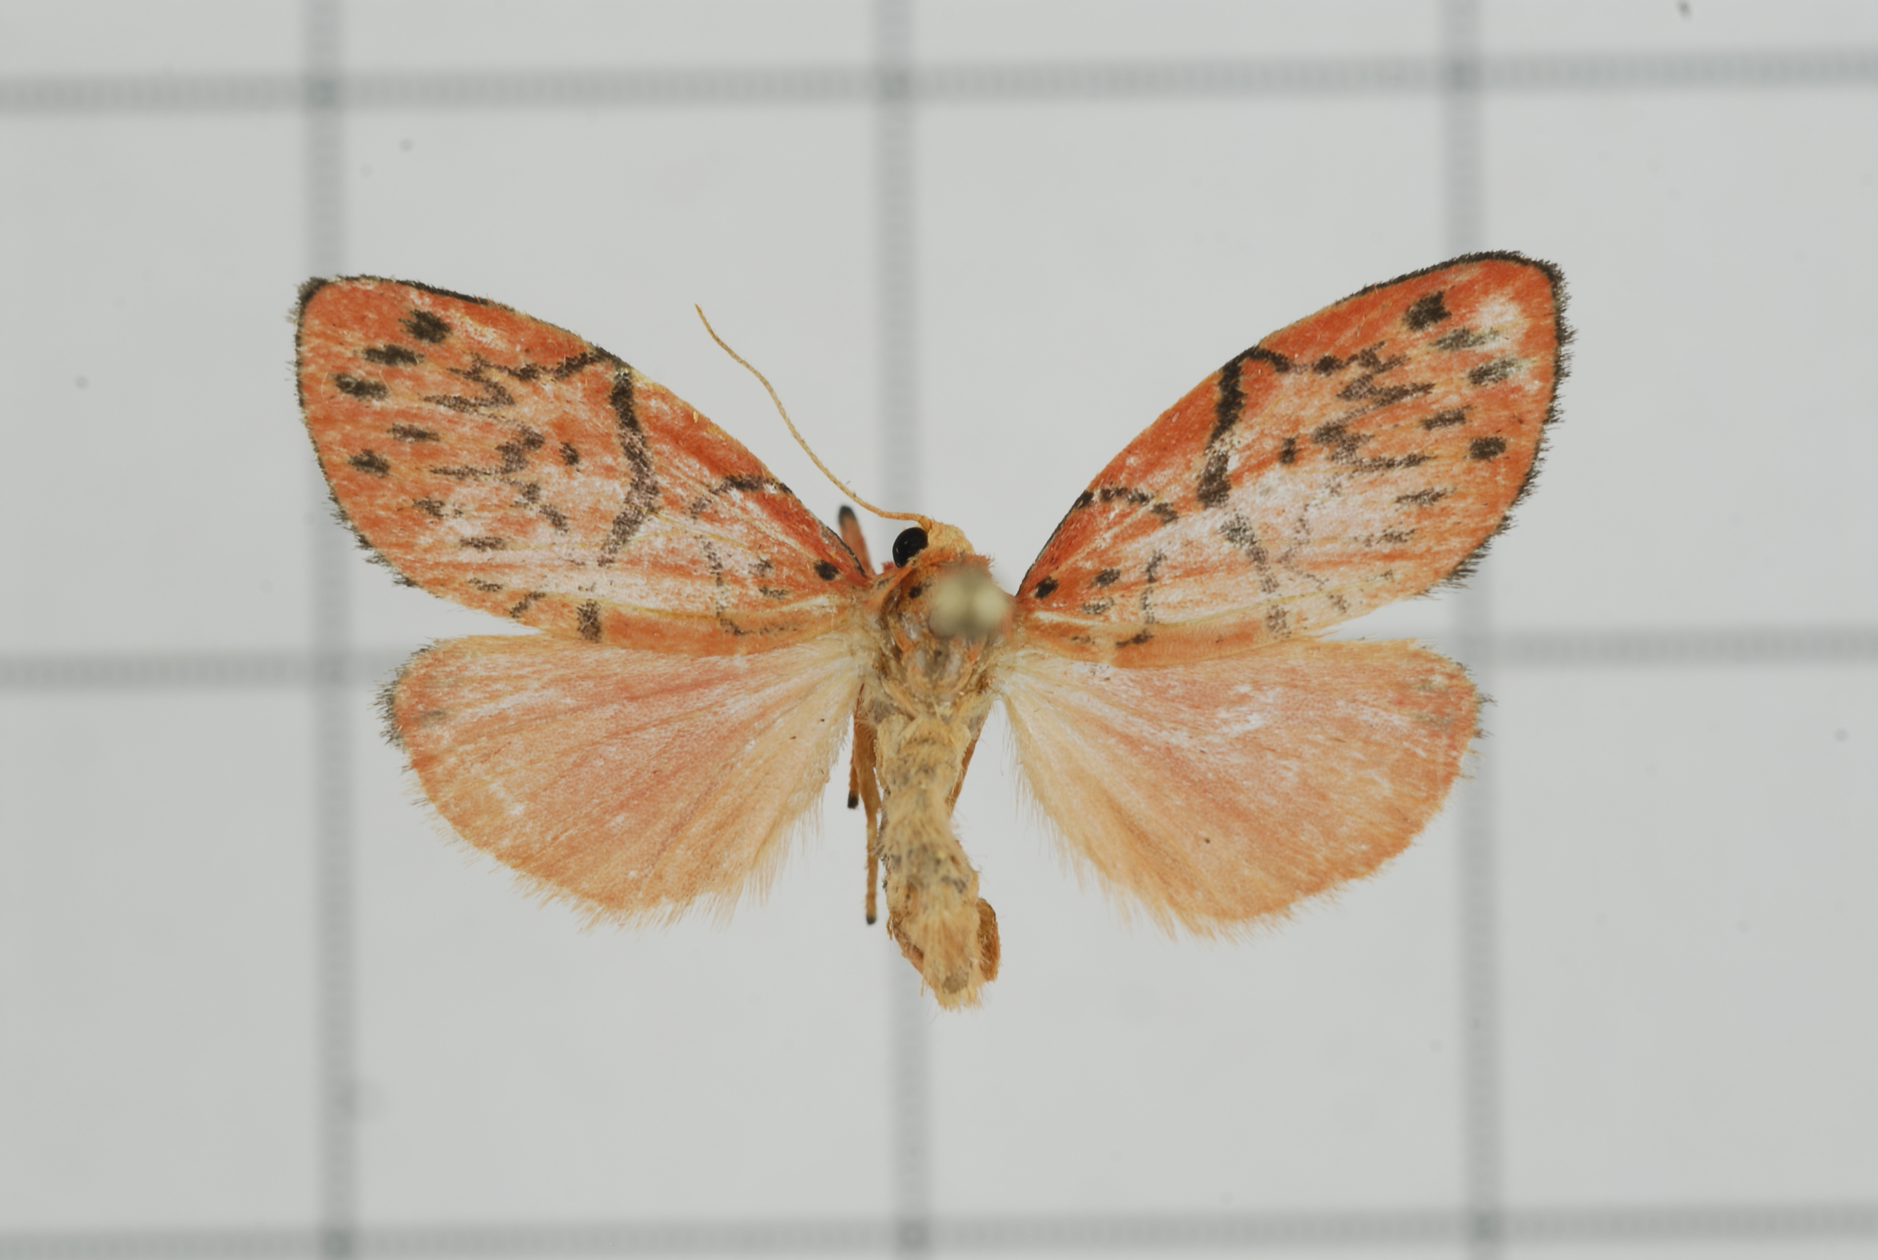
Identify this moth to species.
Aberrasine lichenshihi
